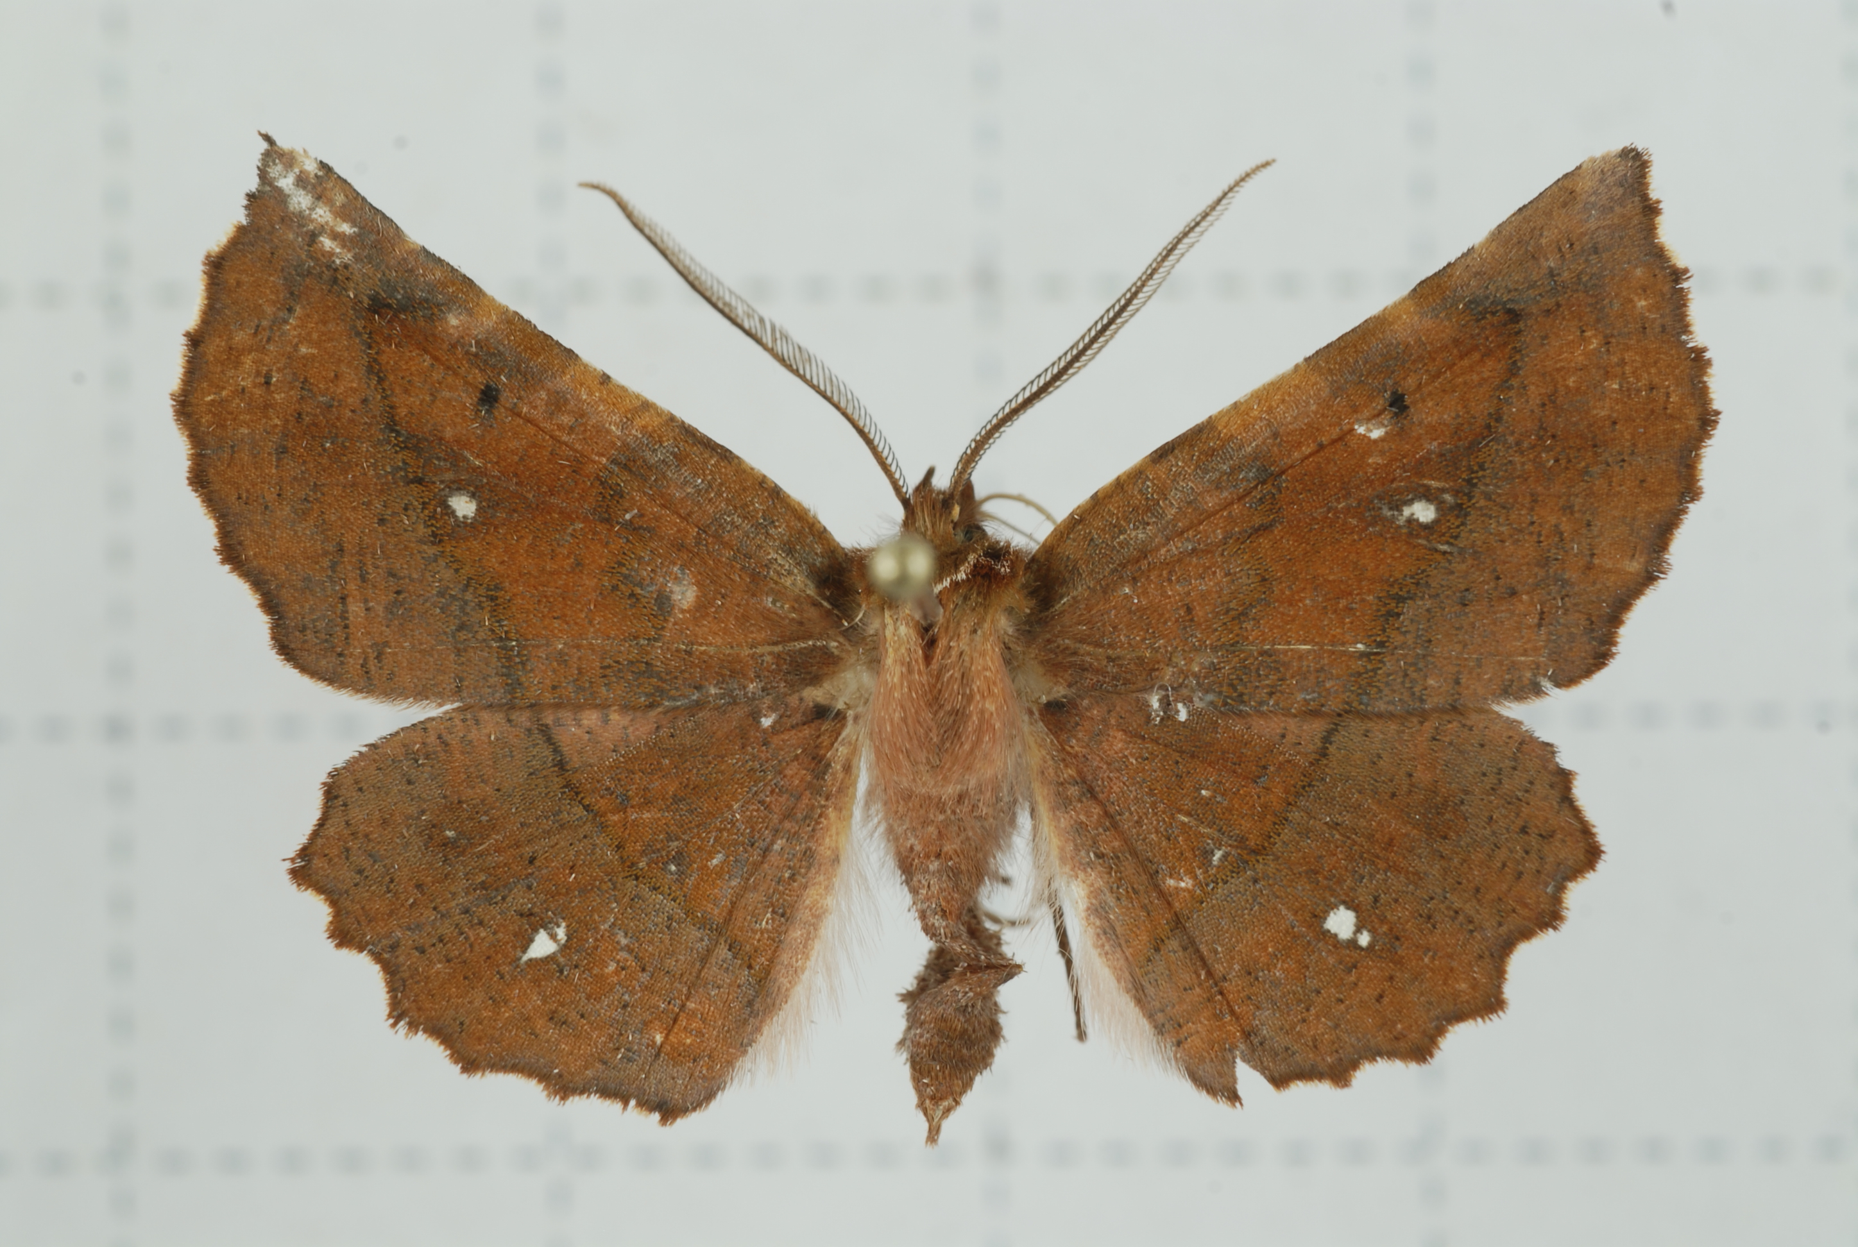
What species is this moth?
Garaeus specularis specularis
